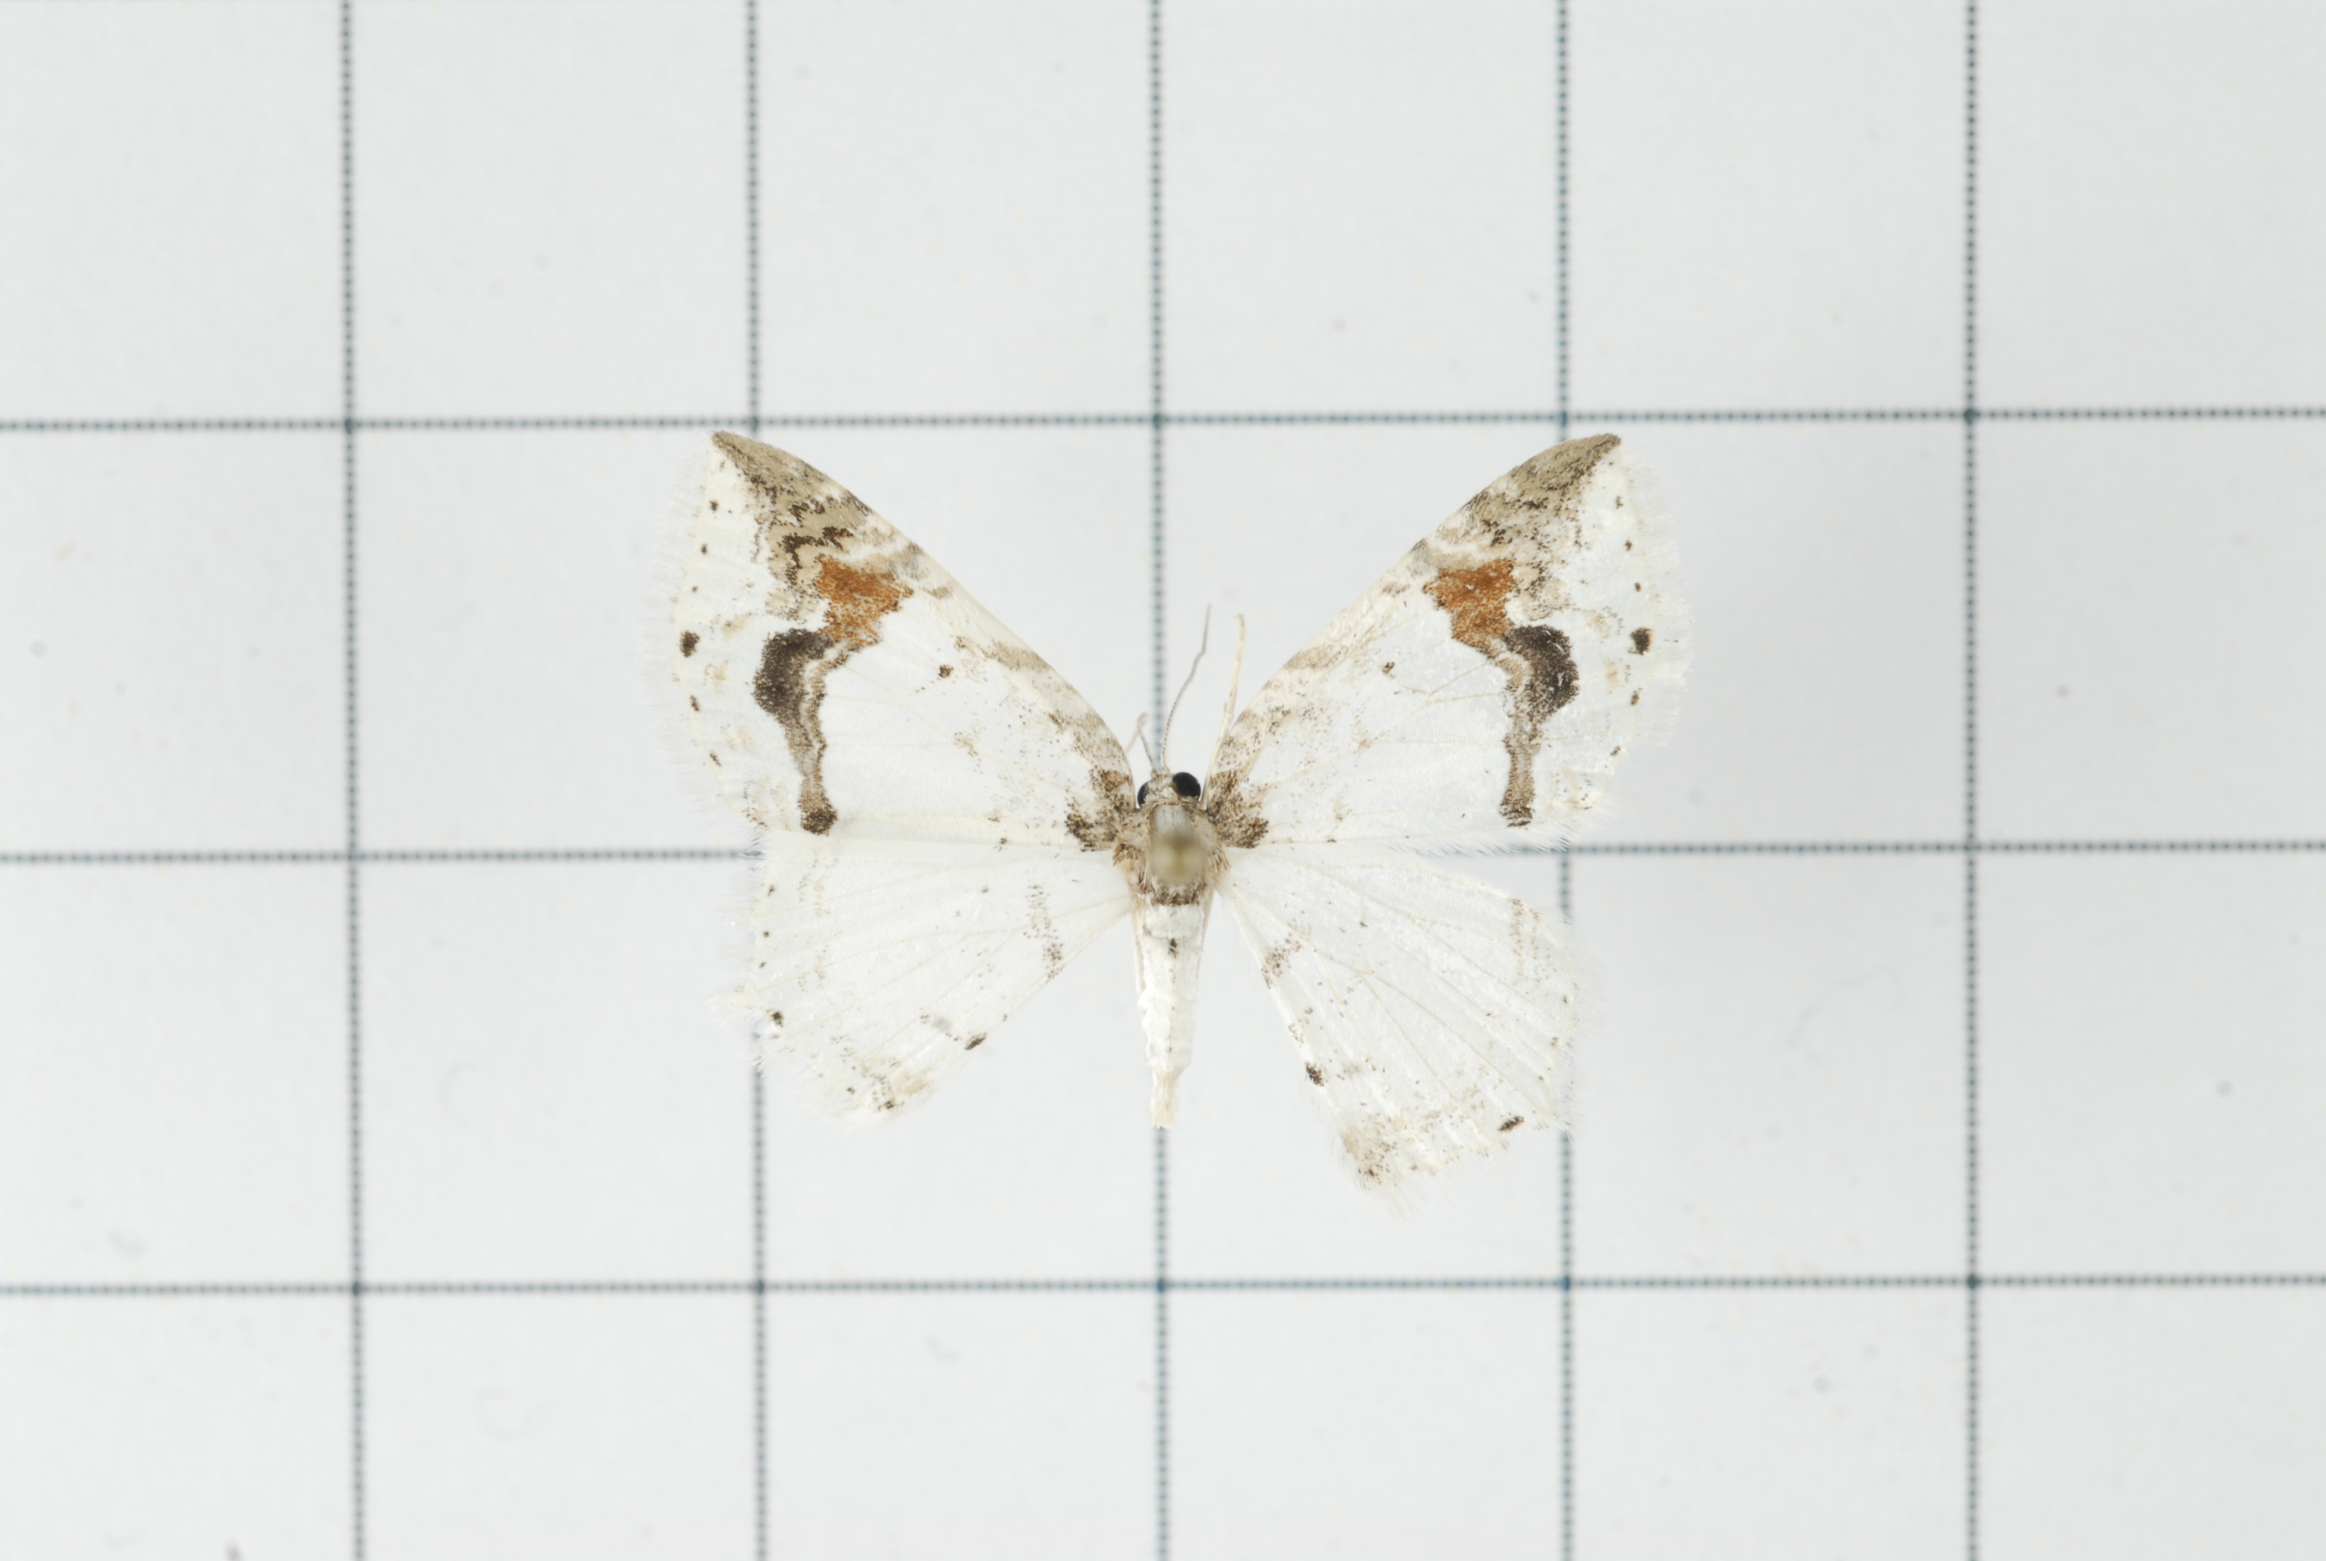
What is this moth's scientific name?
Asthena undulata
